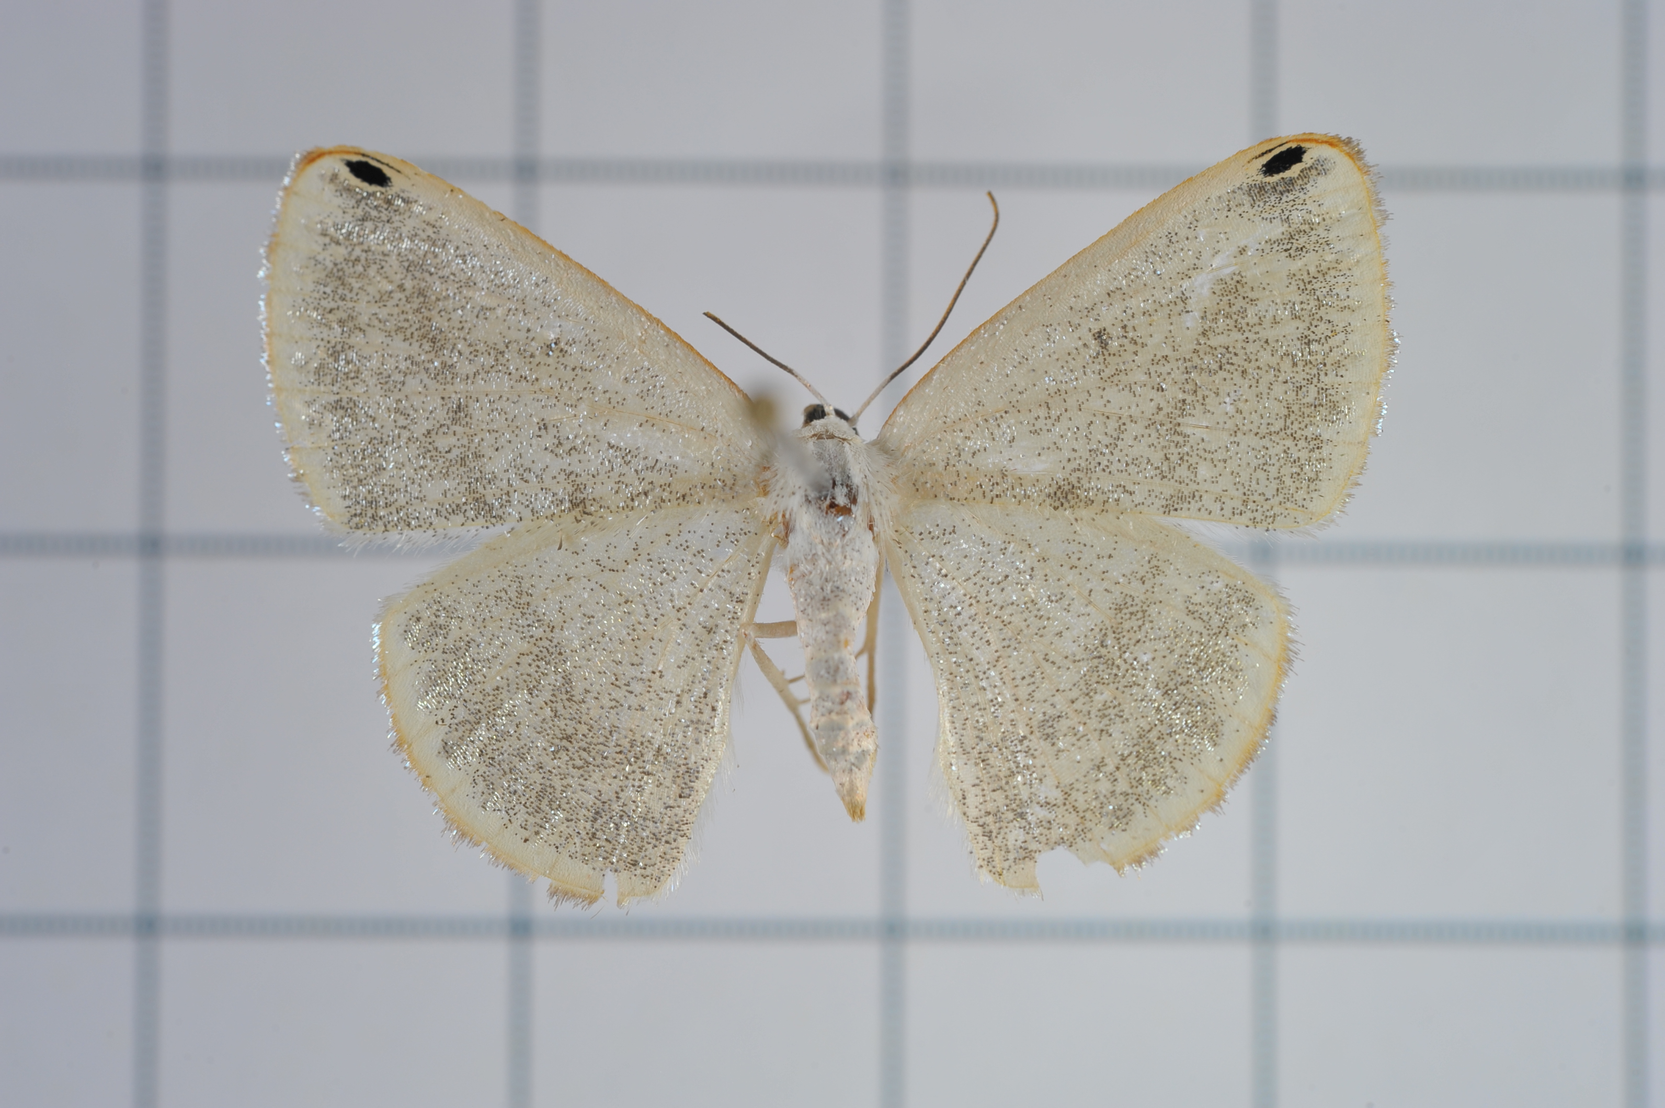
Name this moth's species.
Lomographa percnosticta
